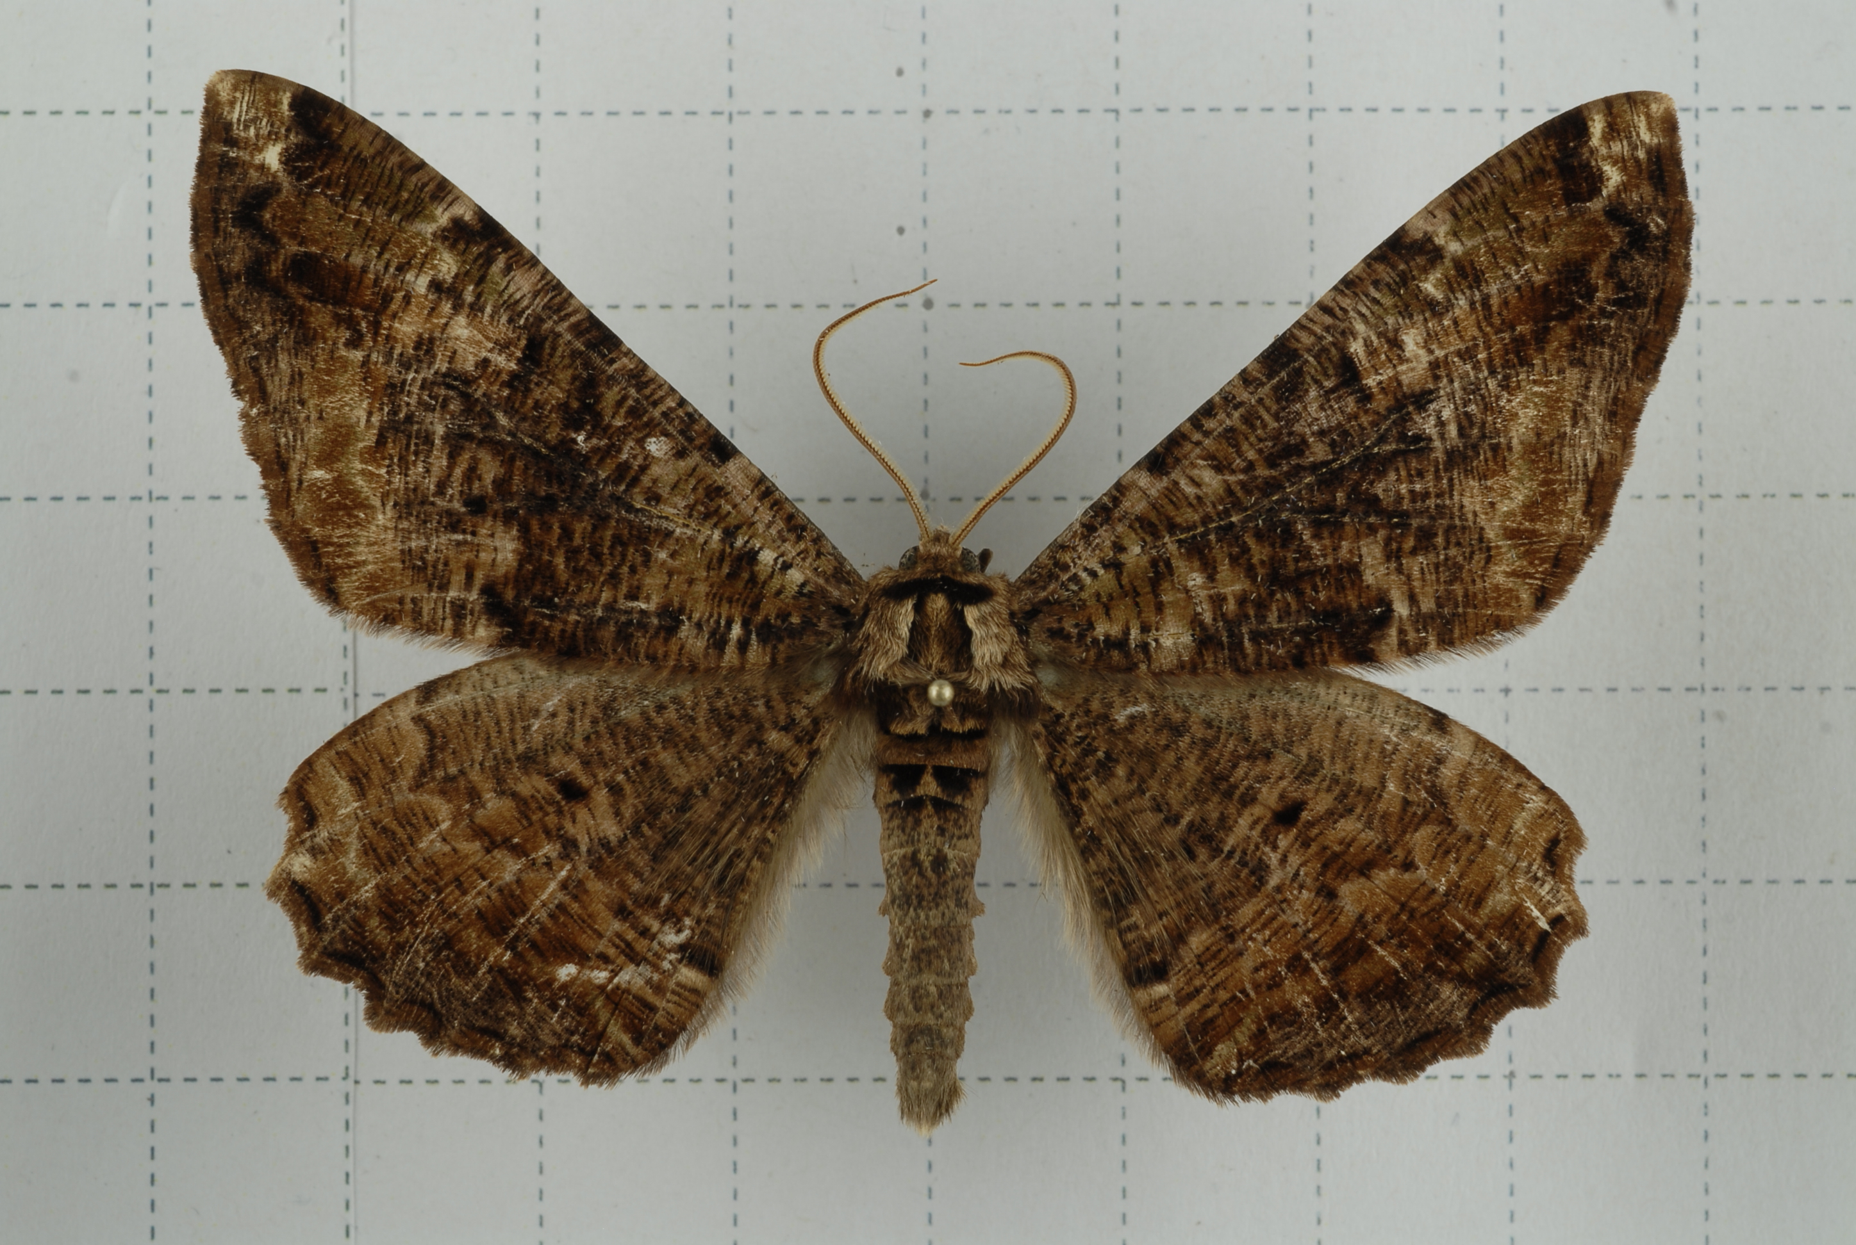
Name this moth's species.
Blepharoctenucha virescens kawabei
